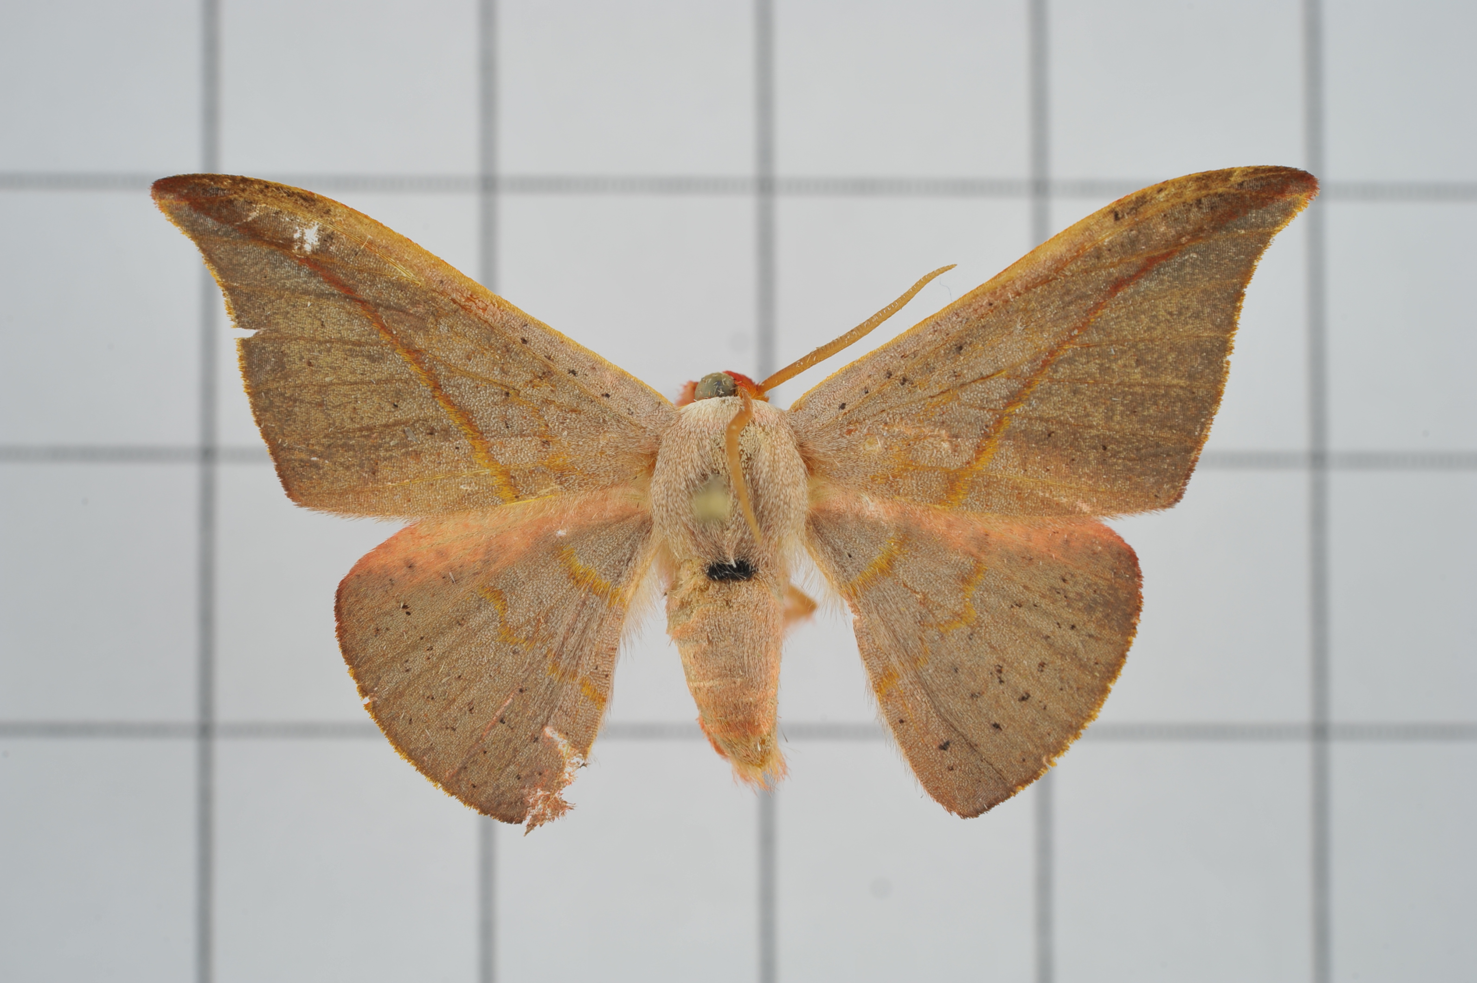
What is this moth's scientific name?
Oreta insignis
